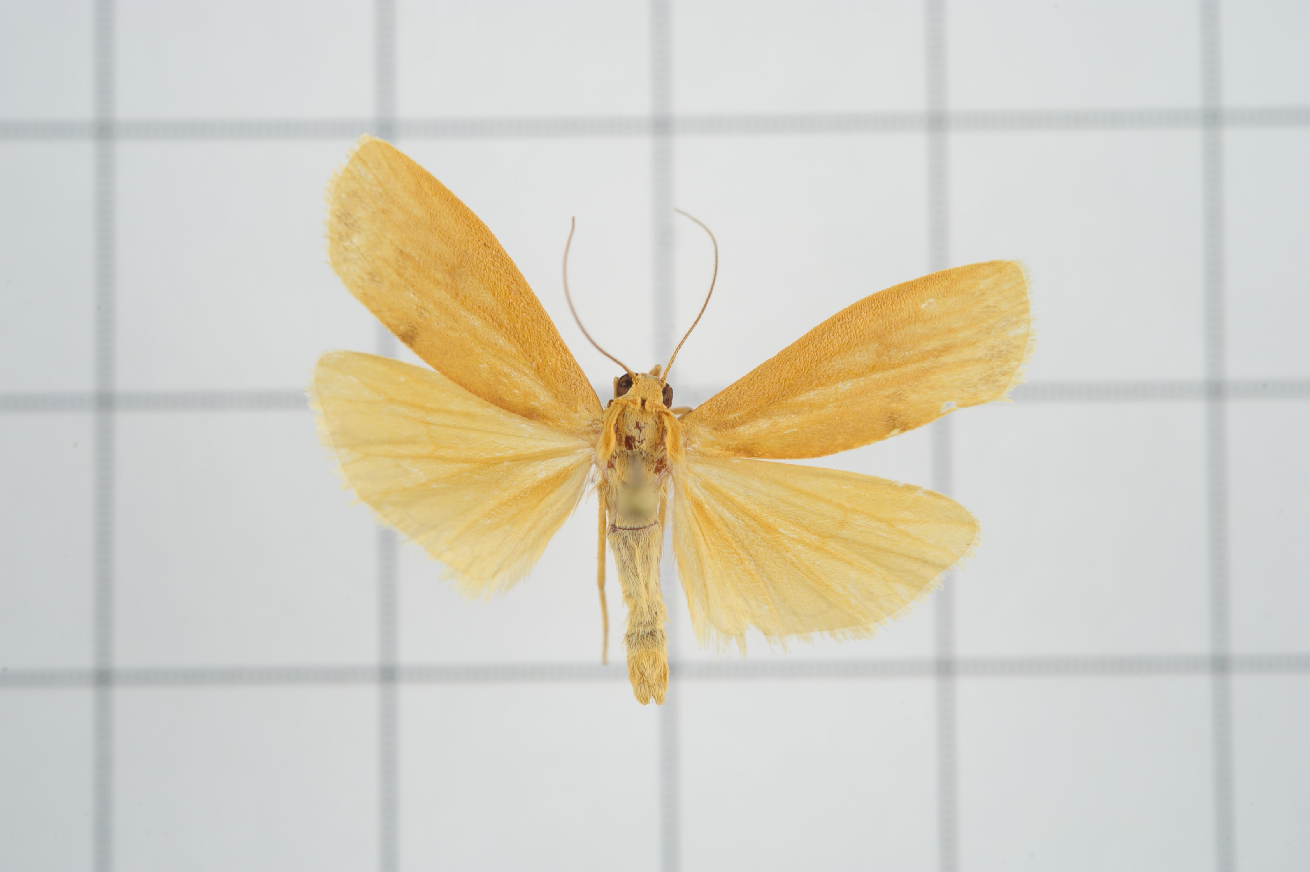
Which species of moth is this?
Teuloma tainebula
